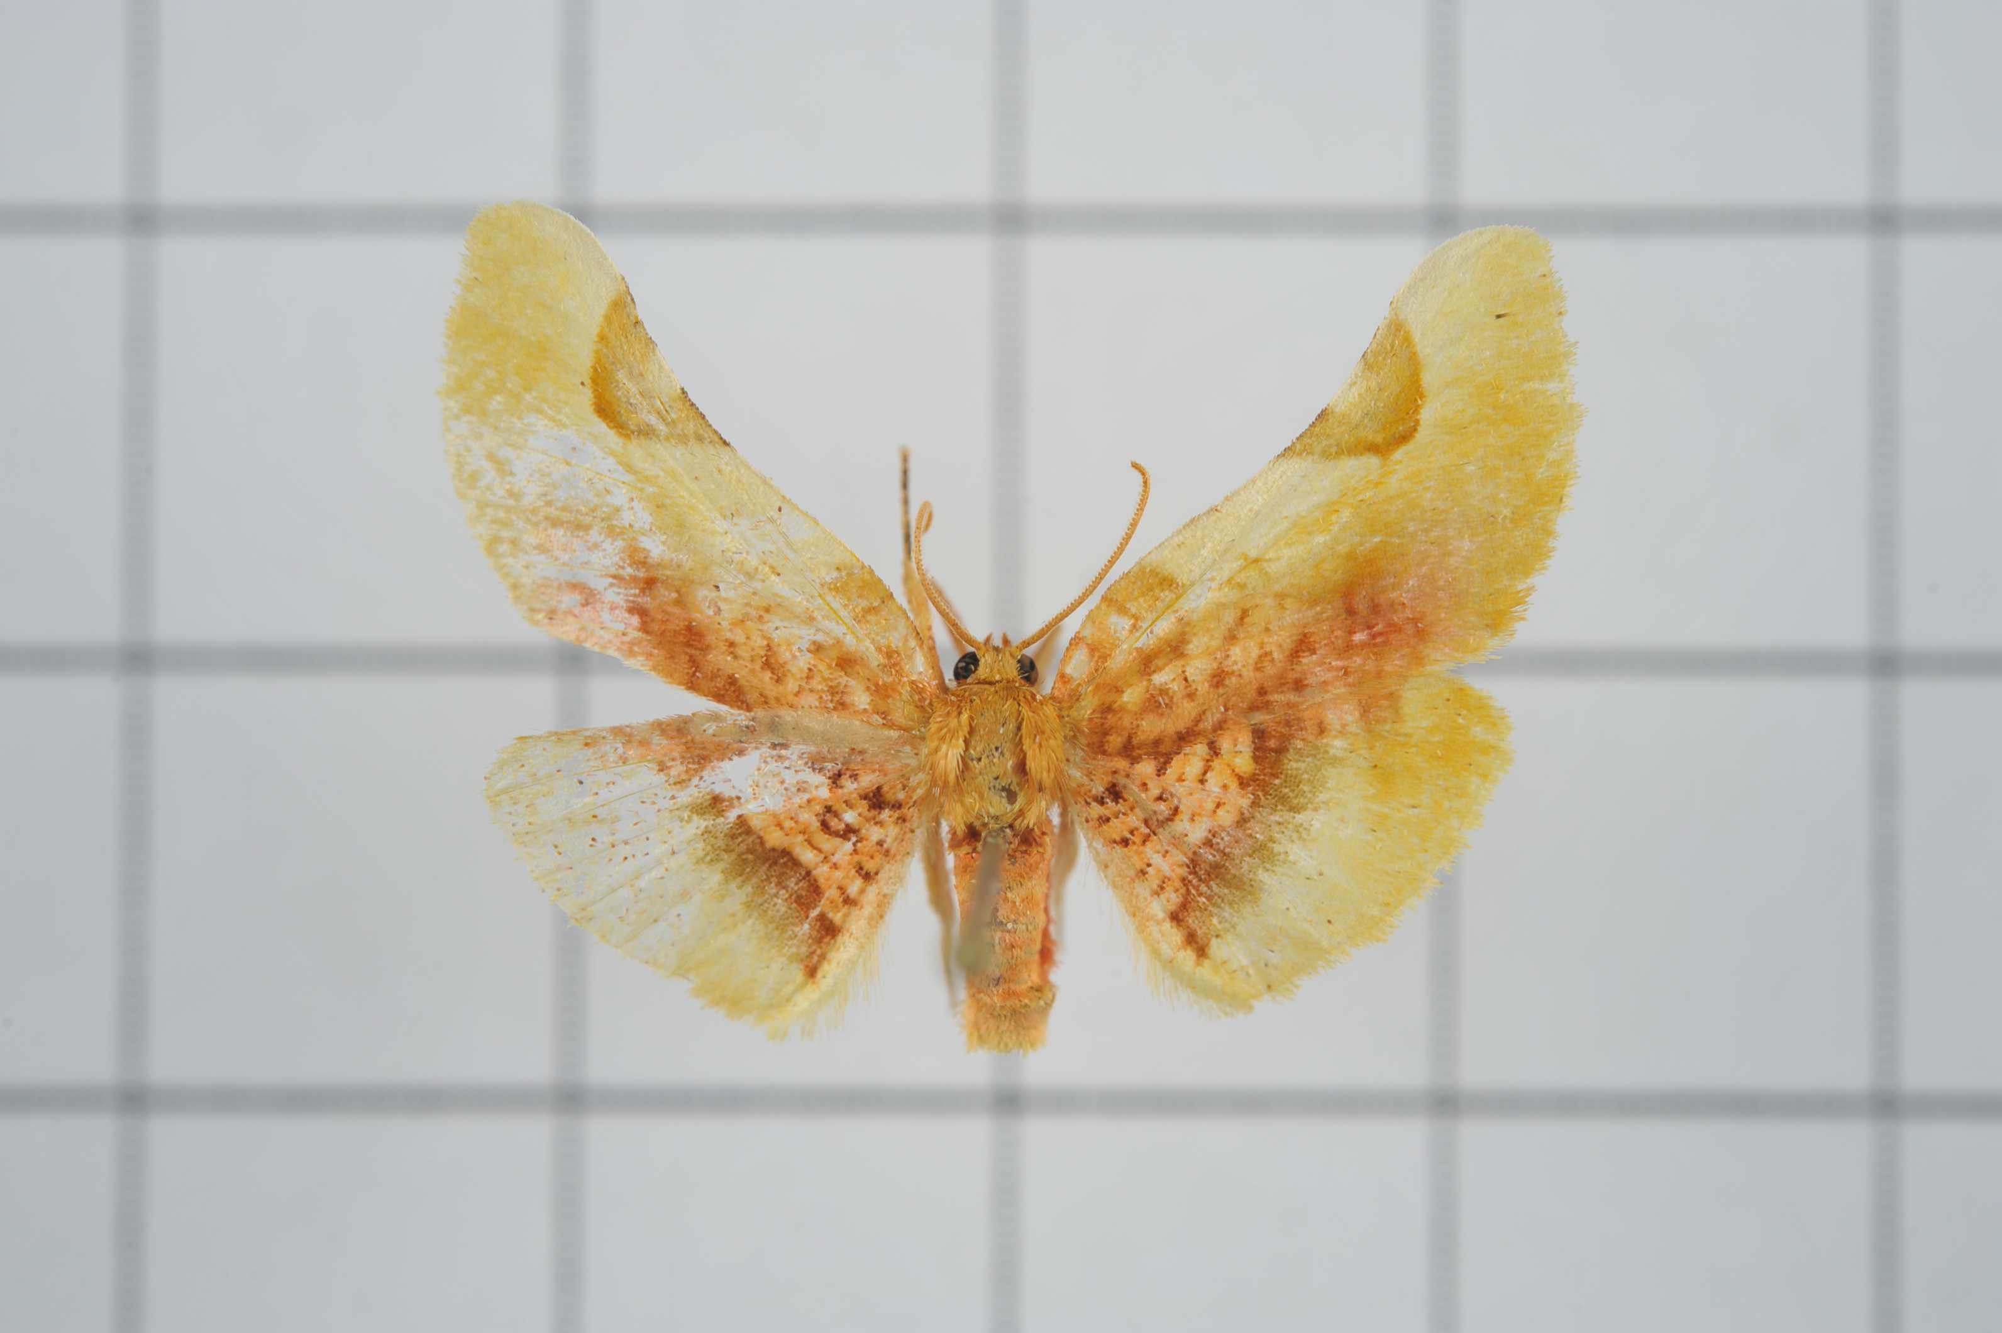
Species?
Pyrinioides sinuosus
